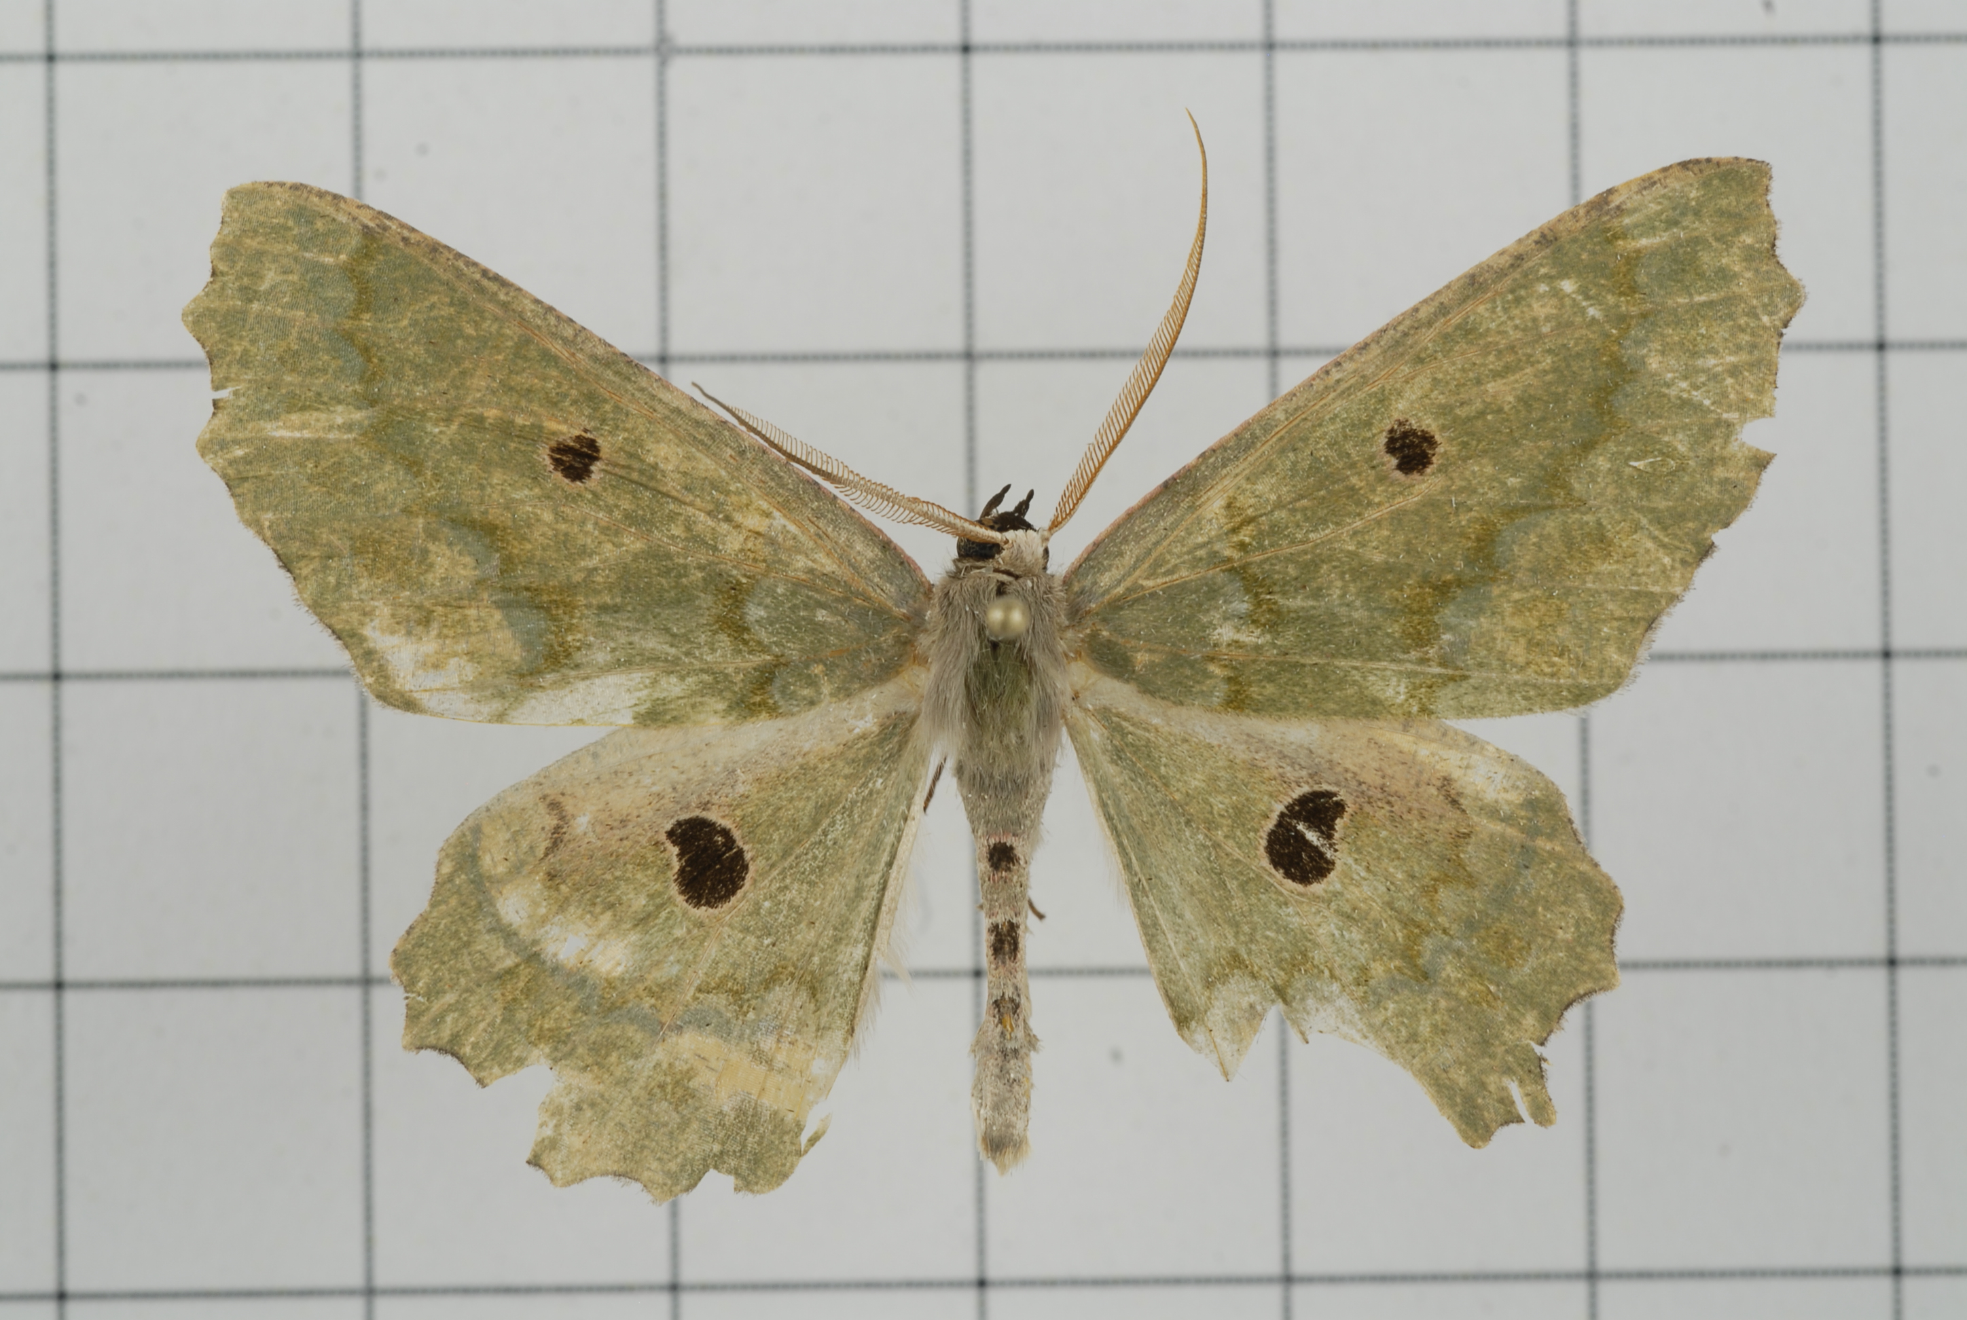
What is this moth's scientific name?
Chlorodontopera discospilata
